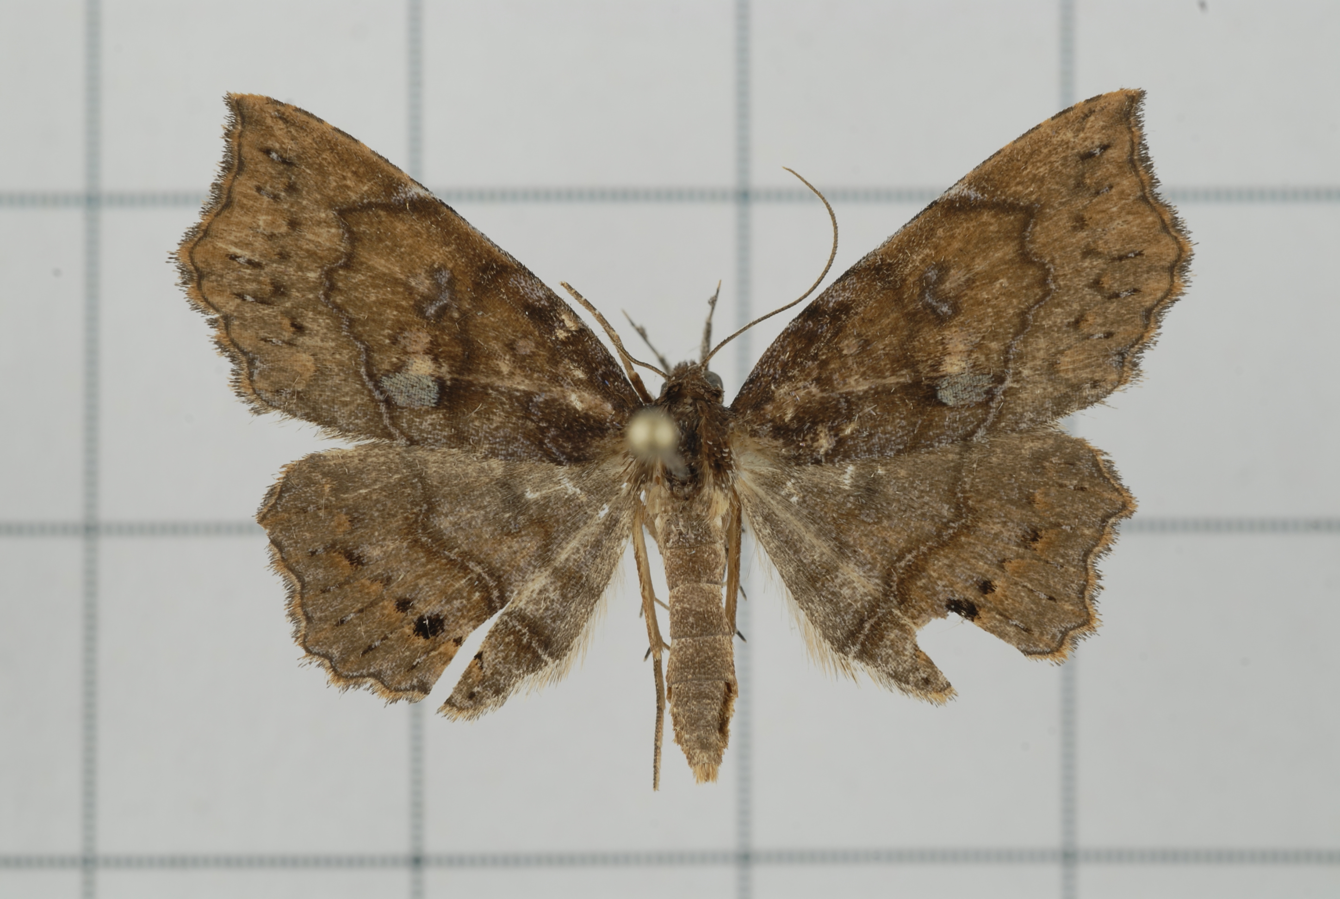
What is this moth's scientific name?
Eutrogia morosa
